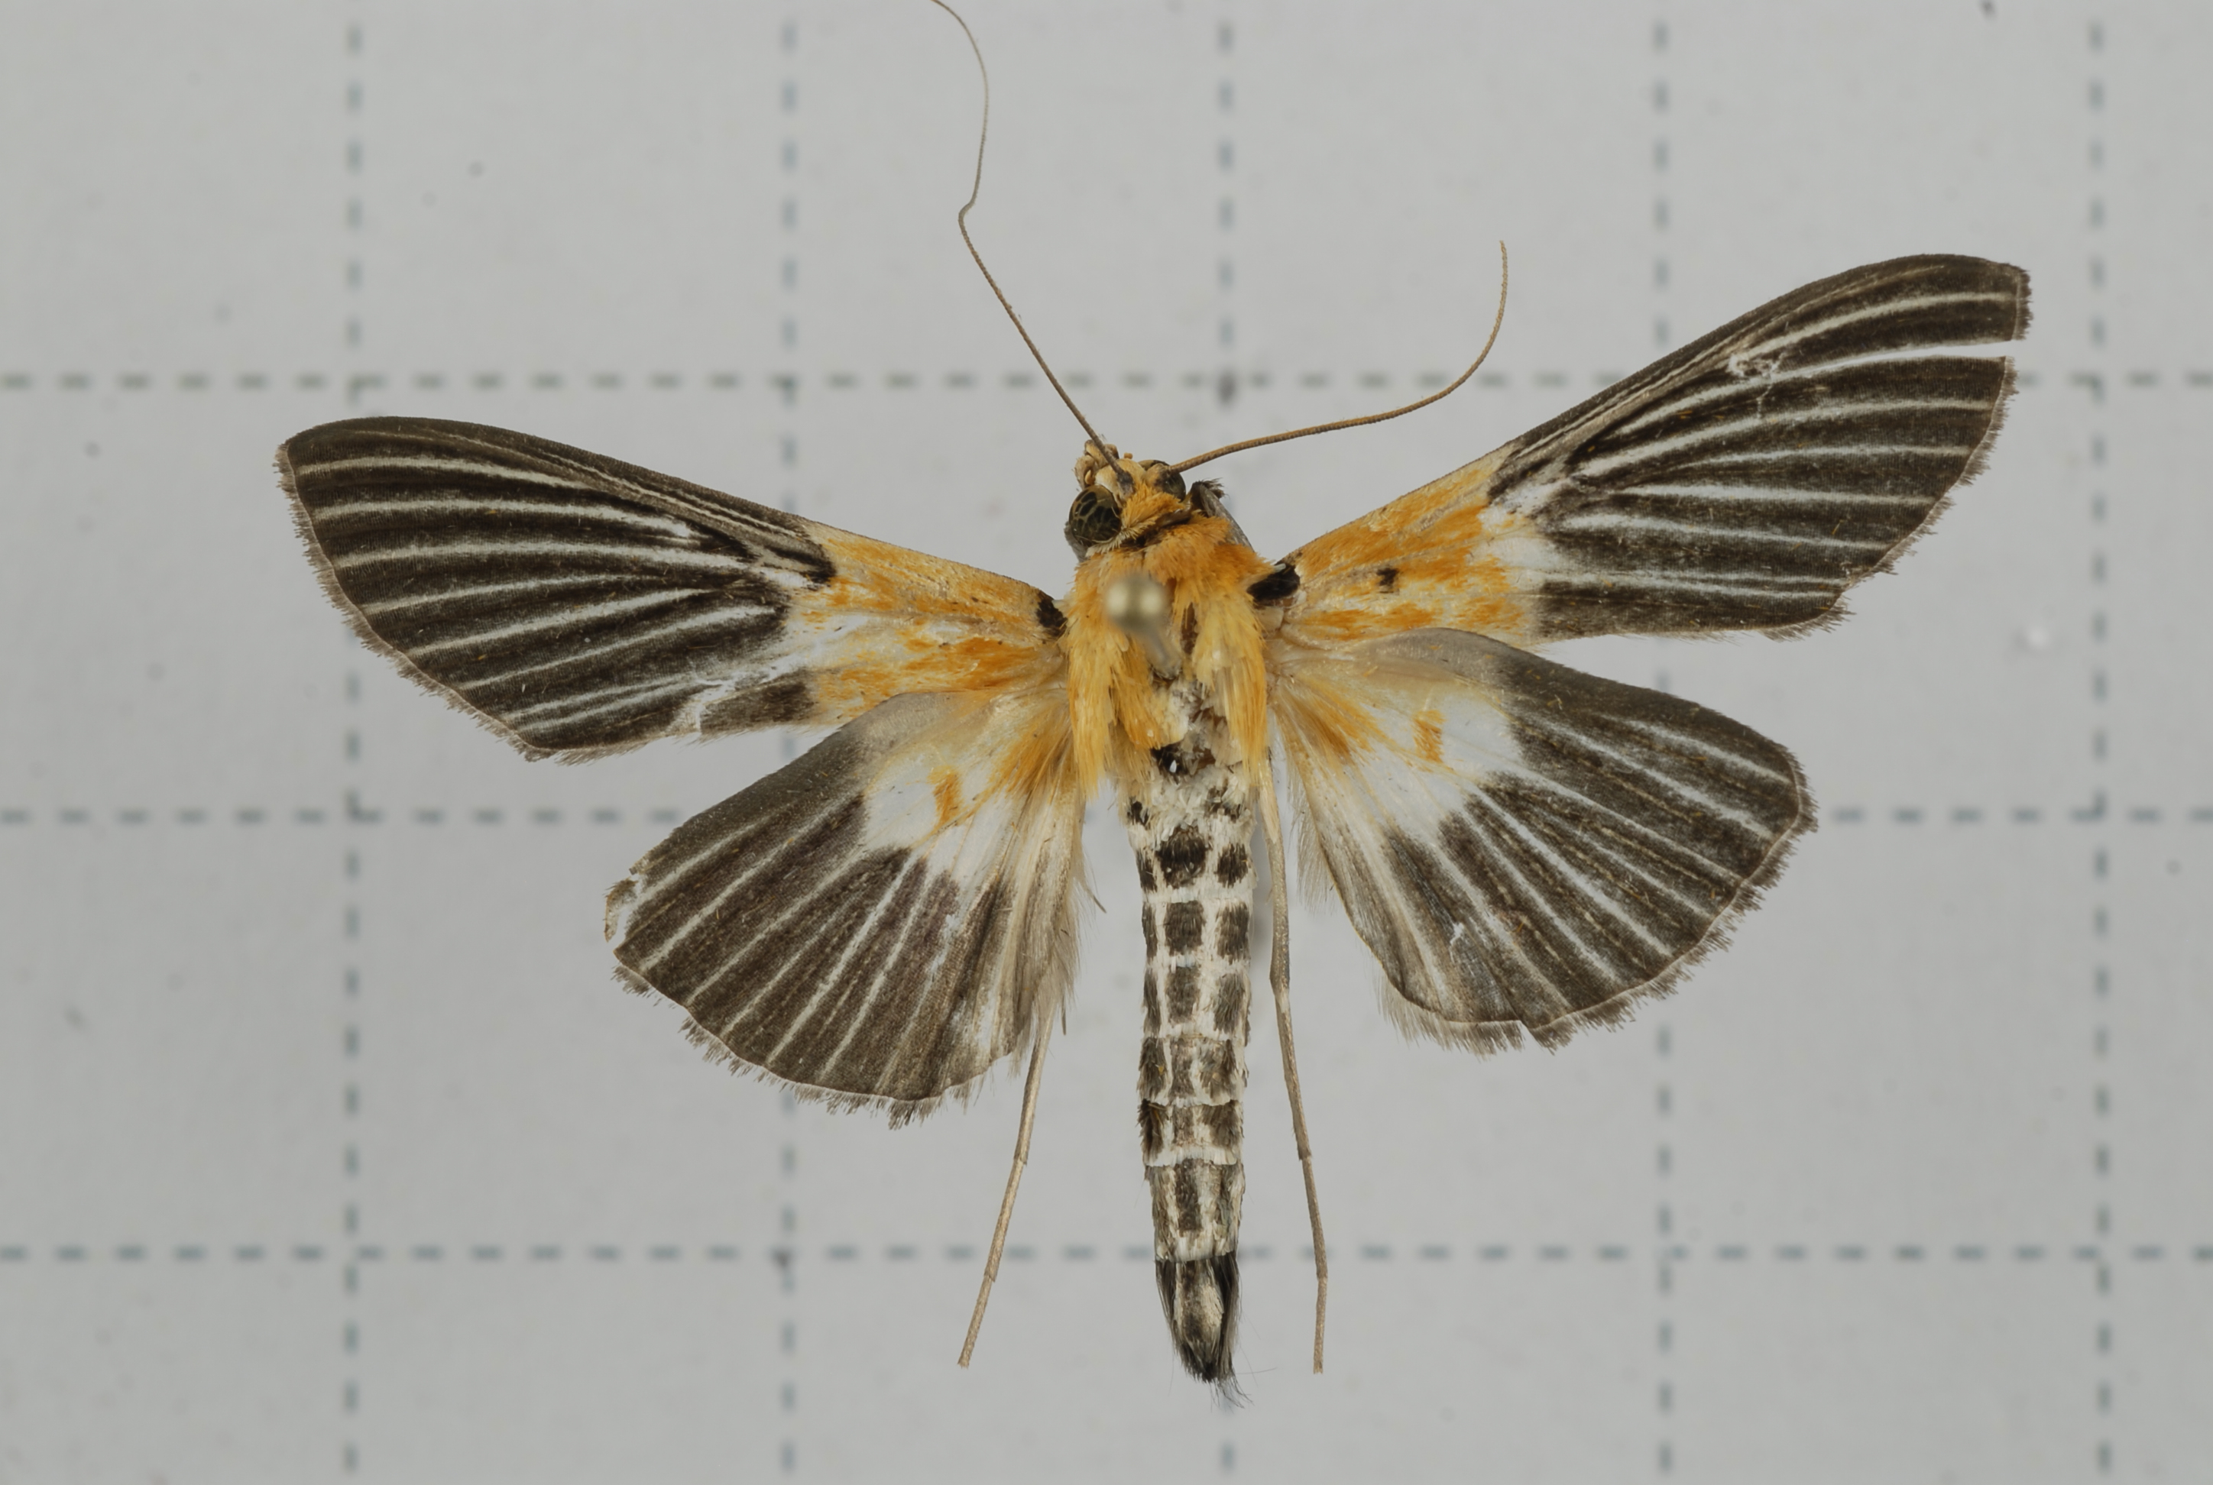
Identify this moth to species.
Nevrina procopia
